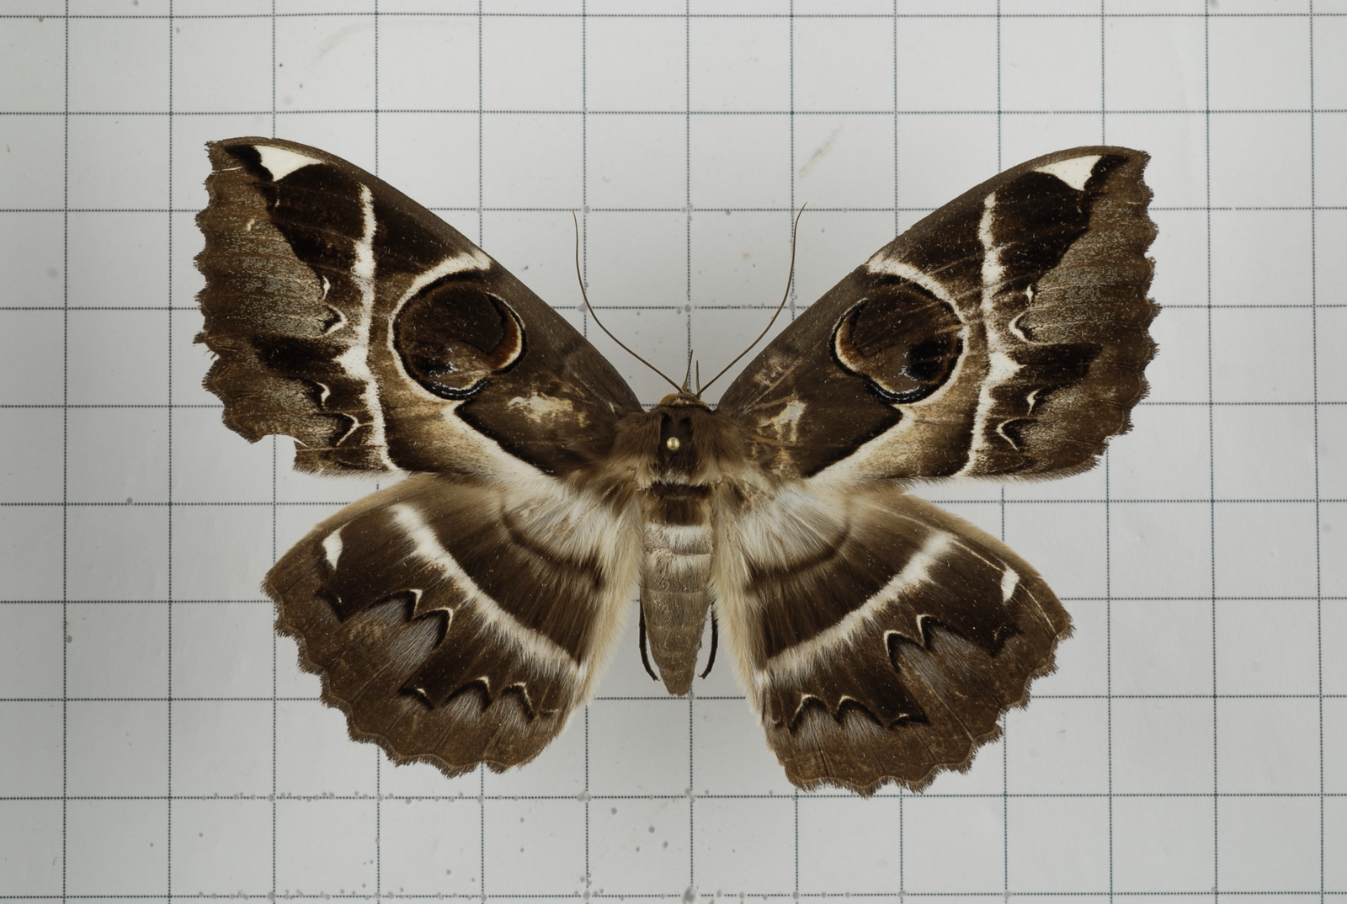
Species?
Erebus ephesperis
